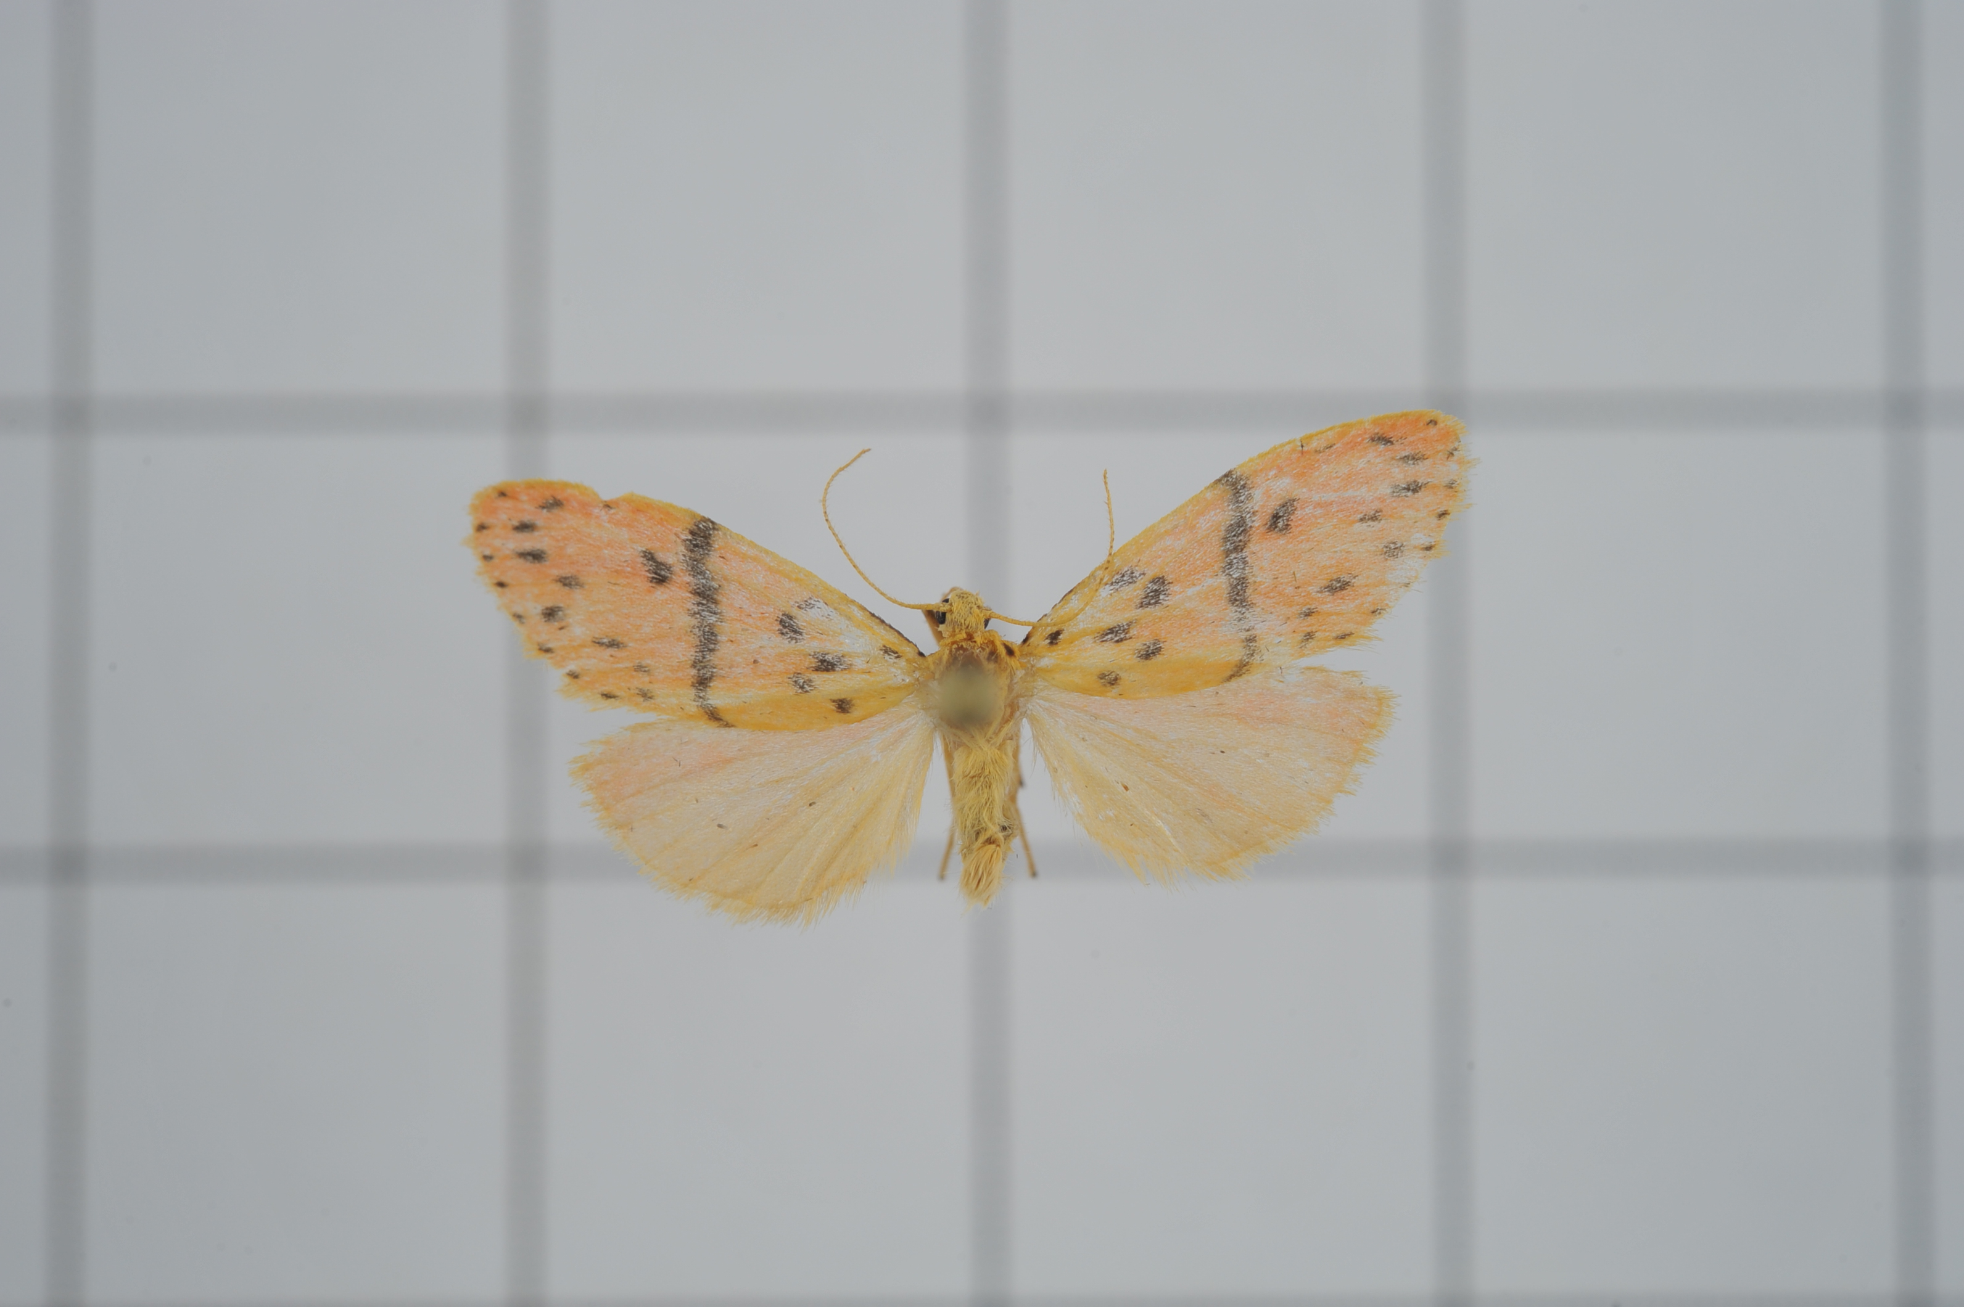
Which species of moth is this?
Miltochrista arcuata
